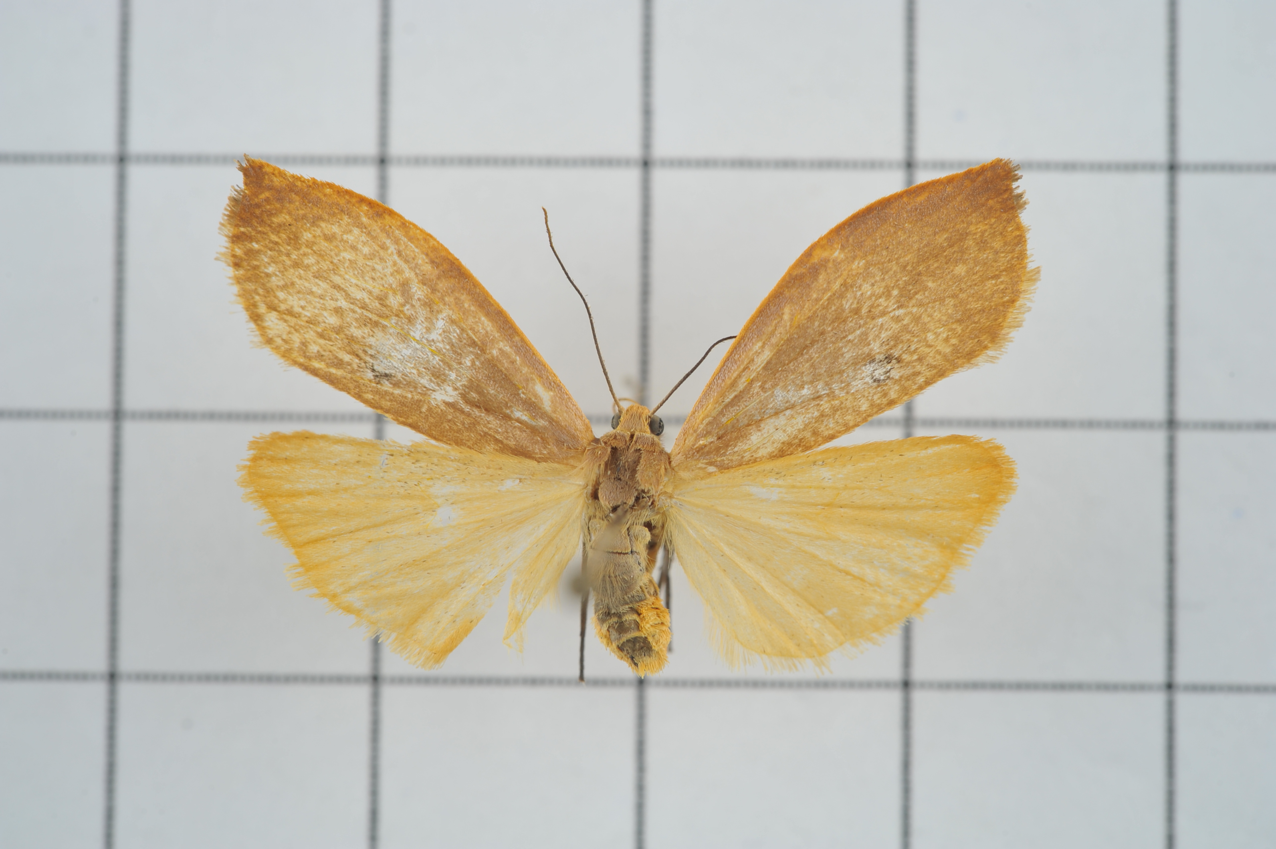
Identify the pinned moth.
Manulea postmaculosa
